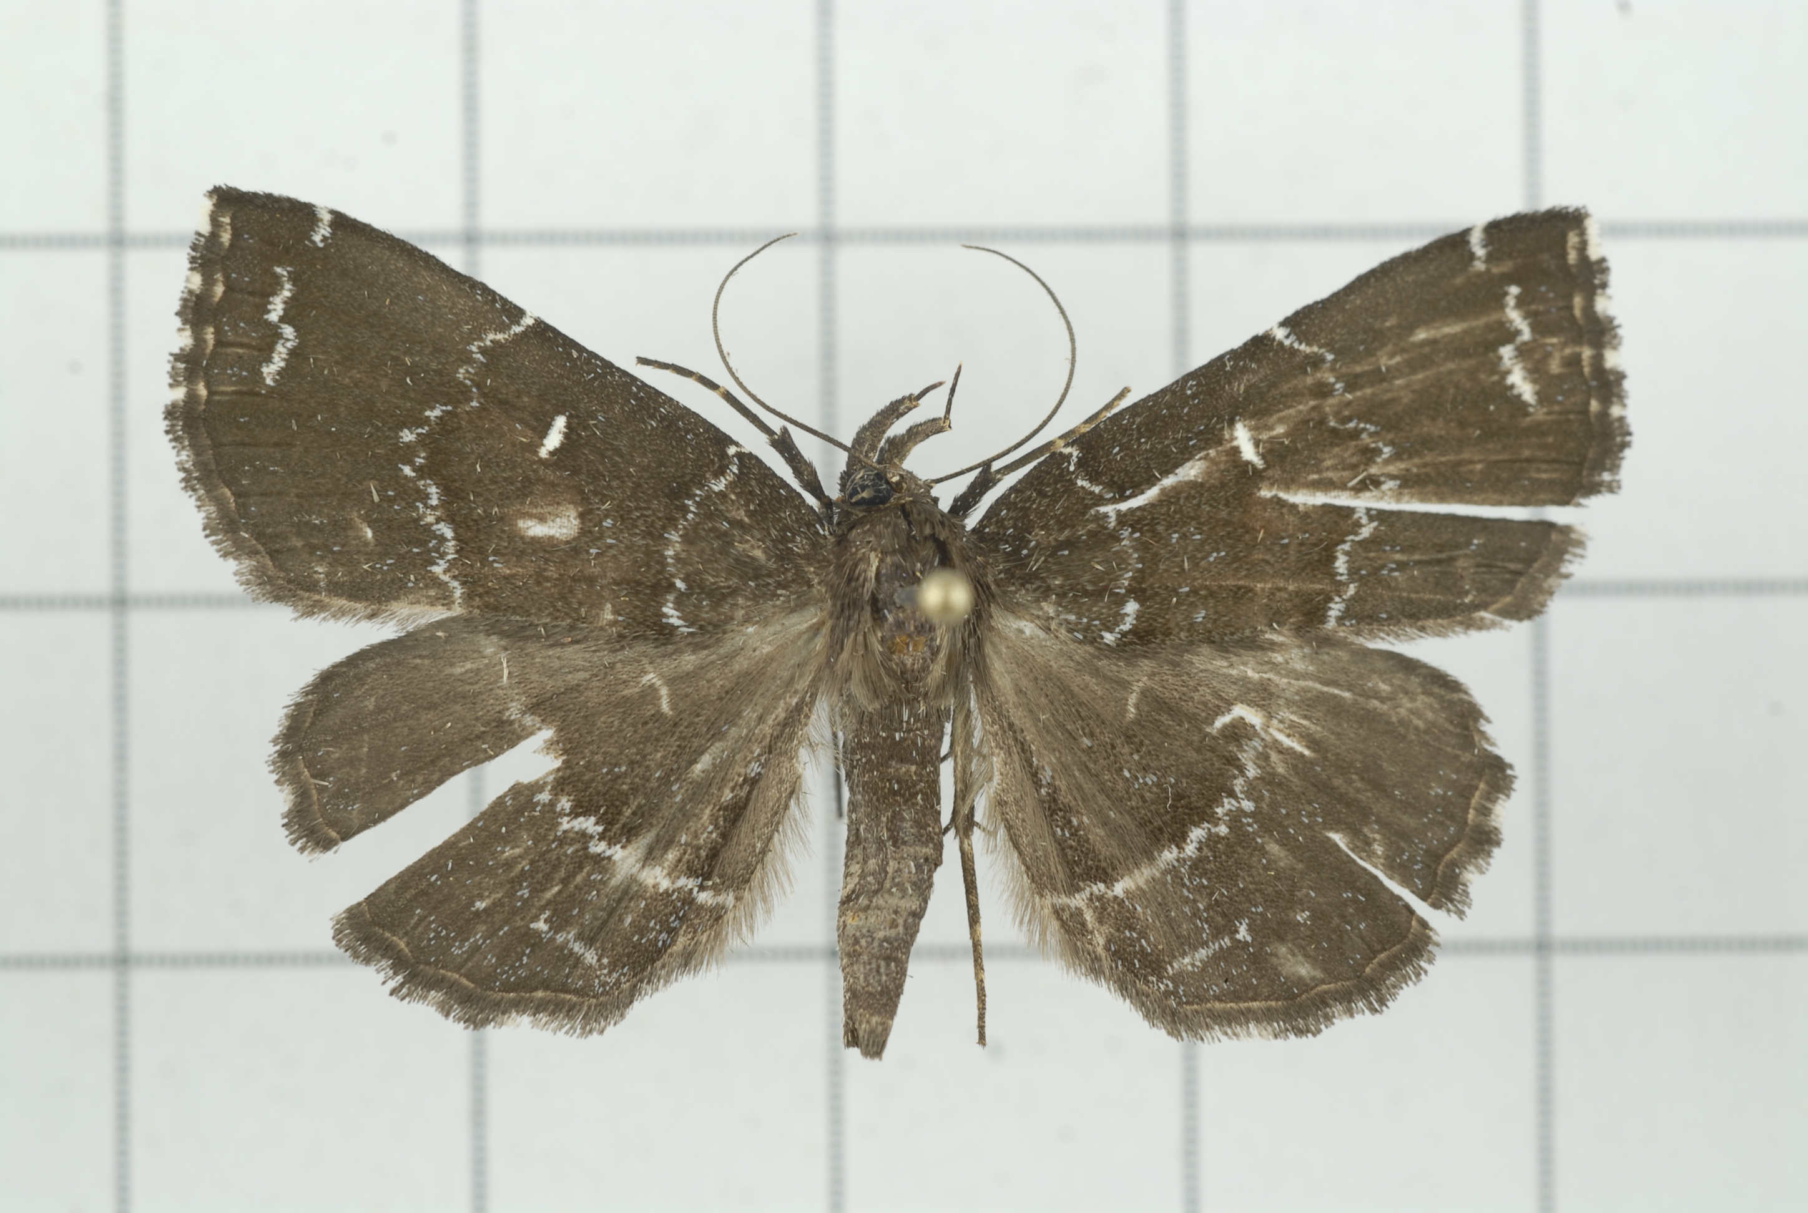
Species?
Adrapsa simplex
